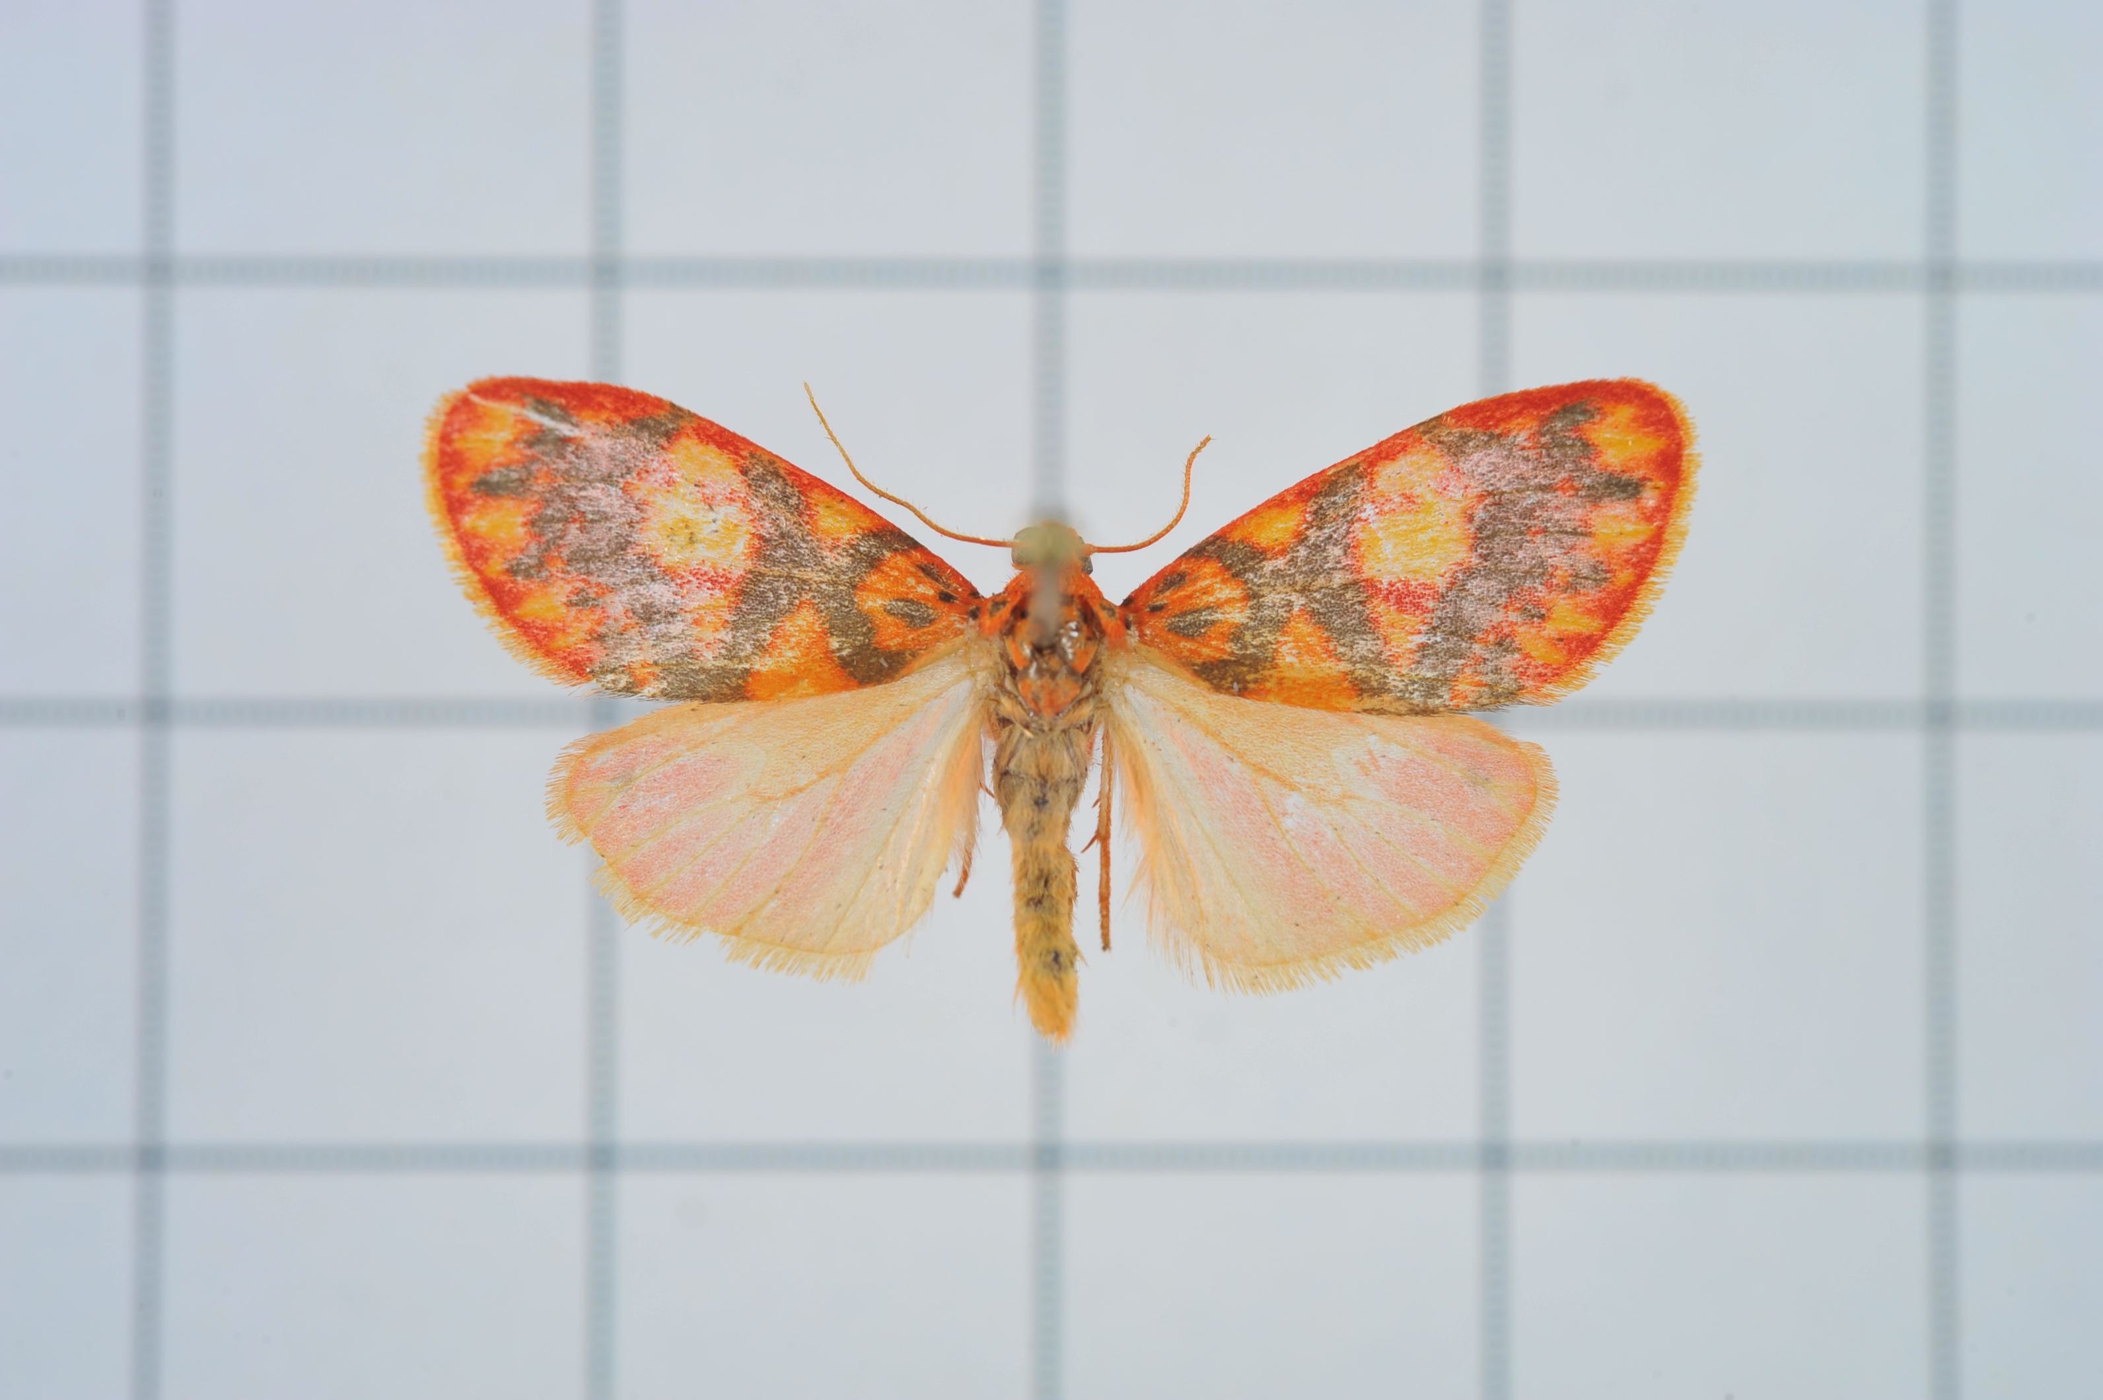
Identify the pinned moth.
Floridasura tricolor
